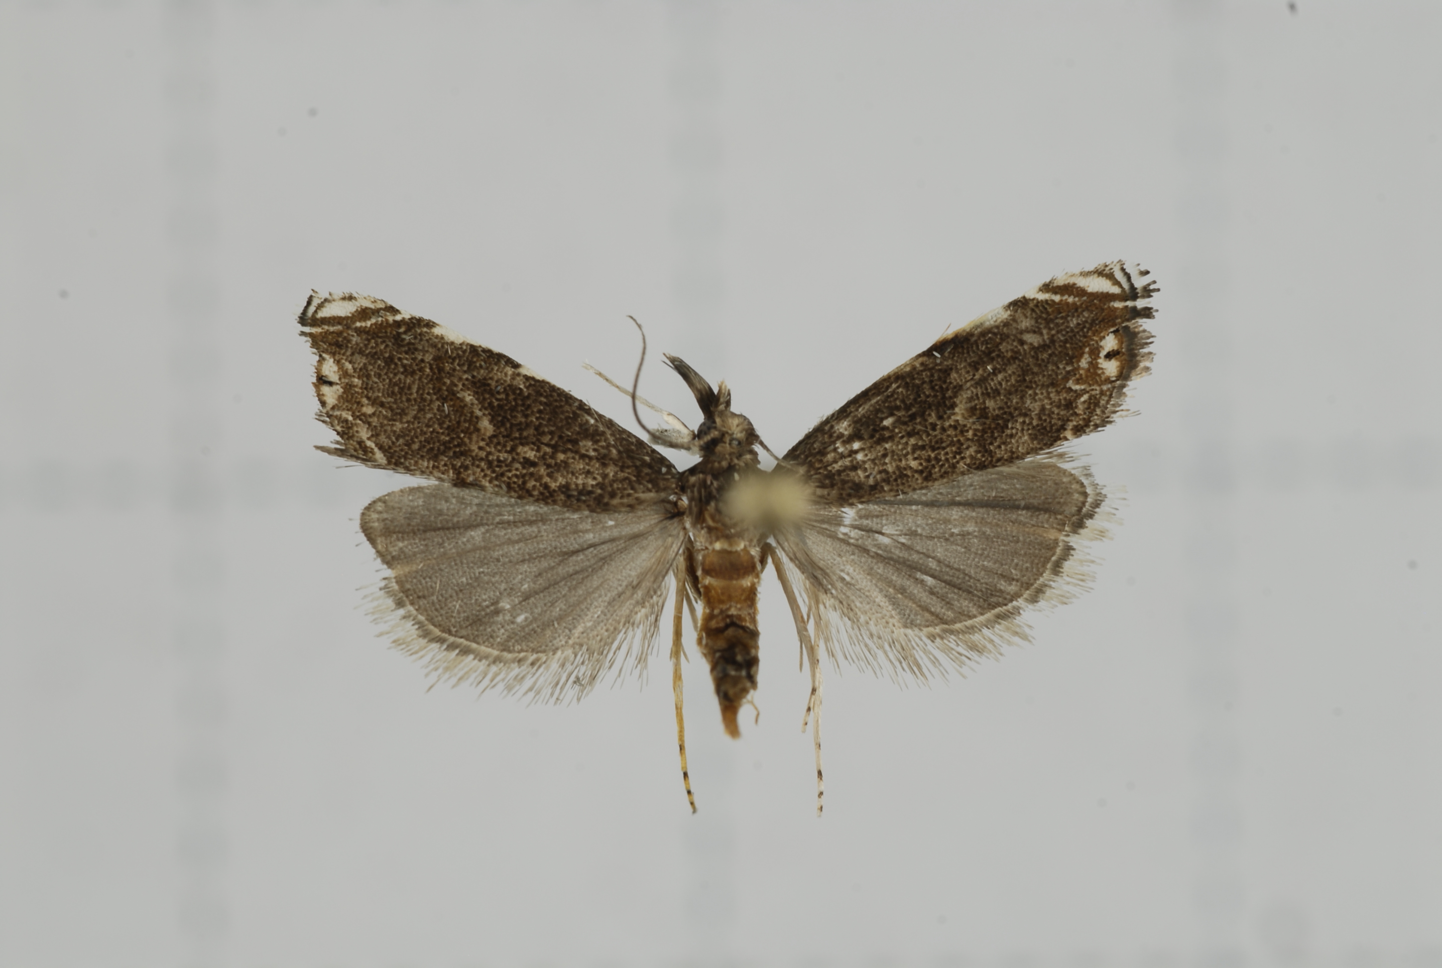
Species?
Mesolia bipunctella
